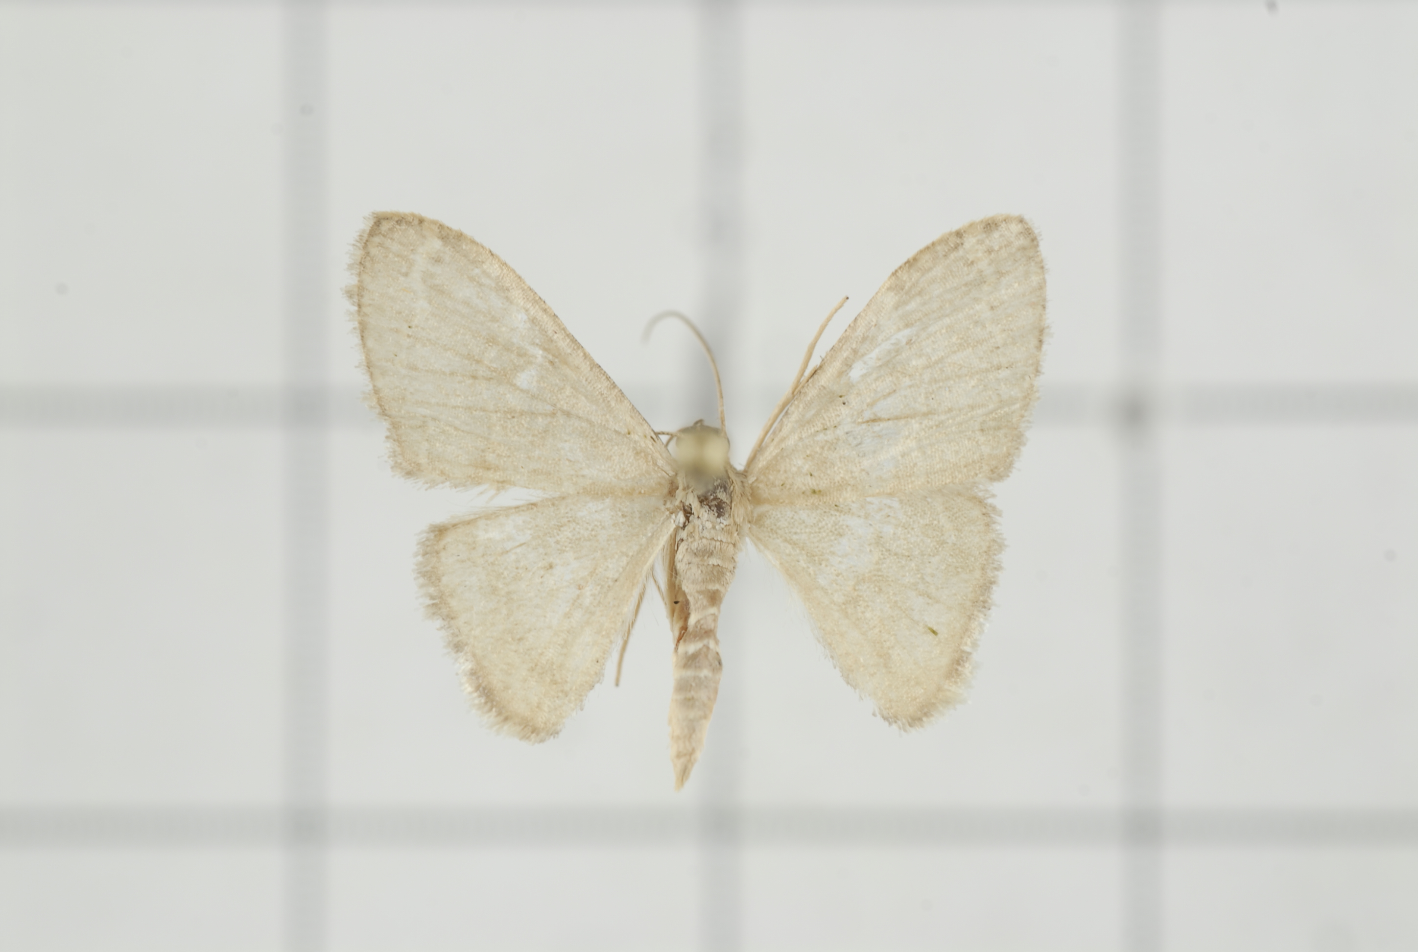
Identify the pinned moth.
Lophophleps purpurea
